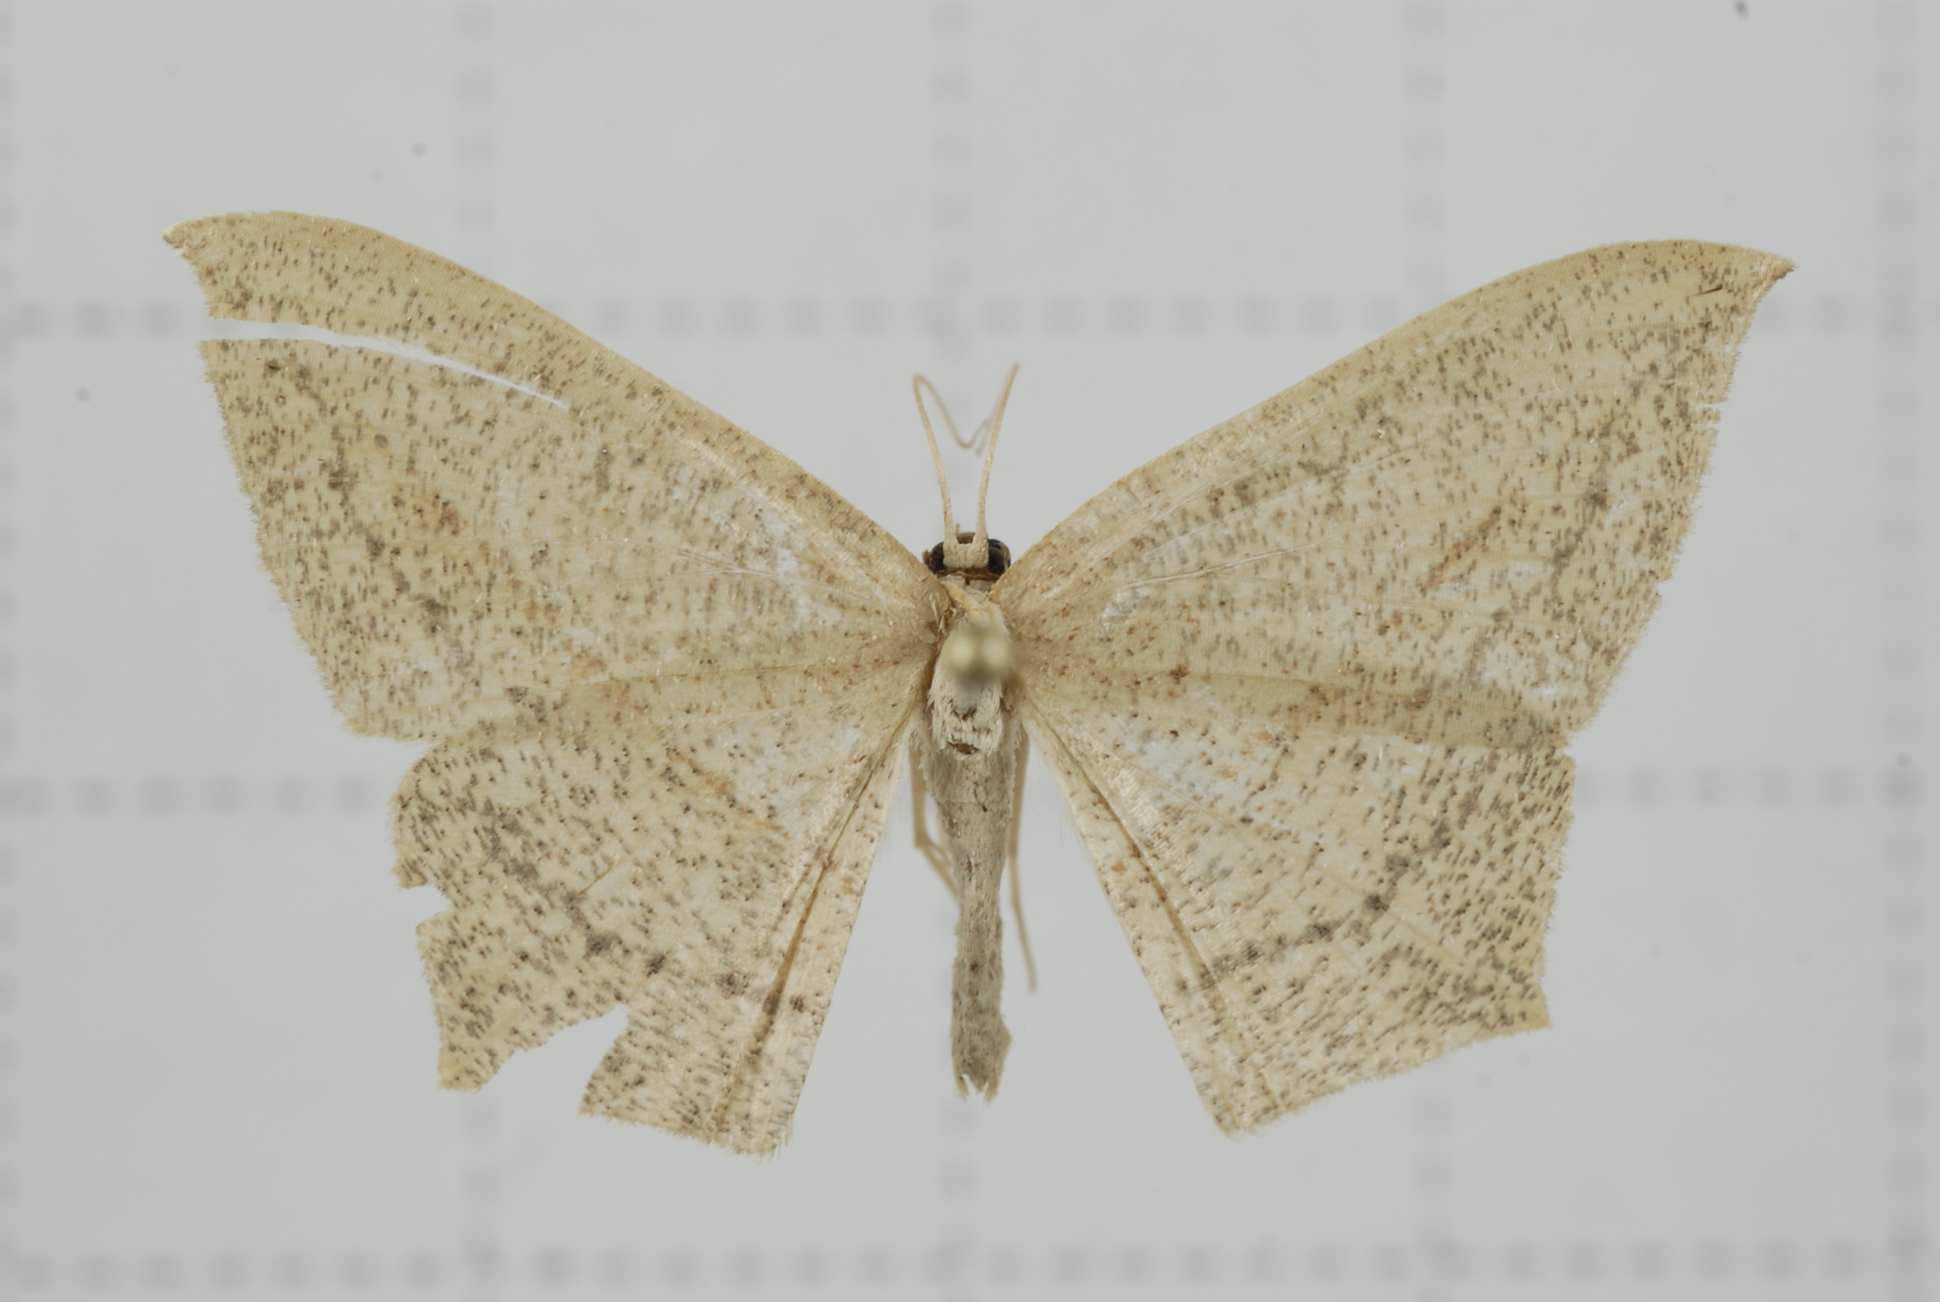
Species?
Timandra stueningi
